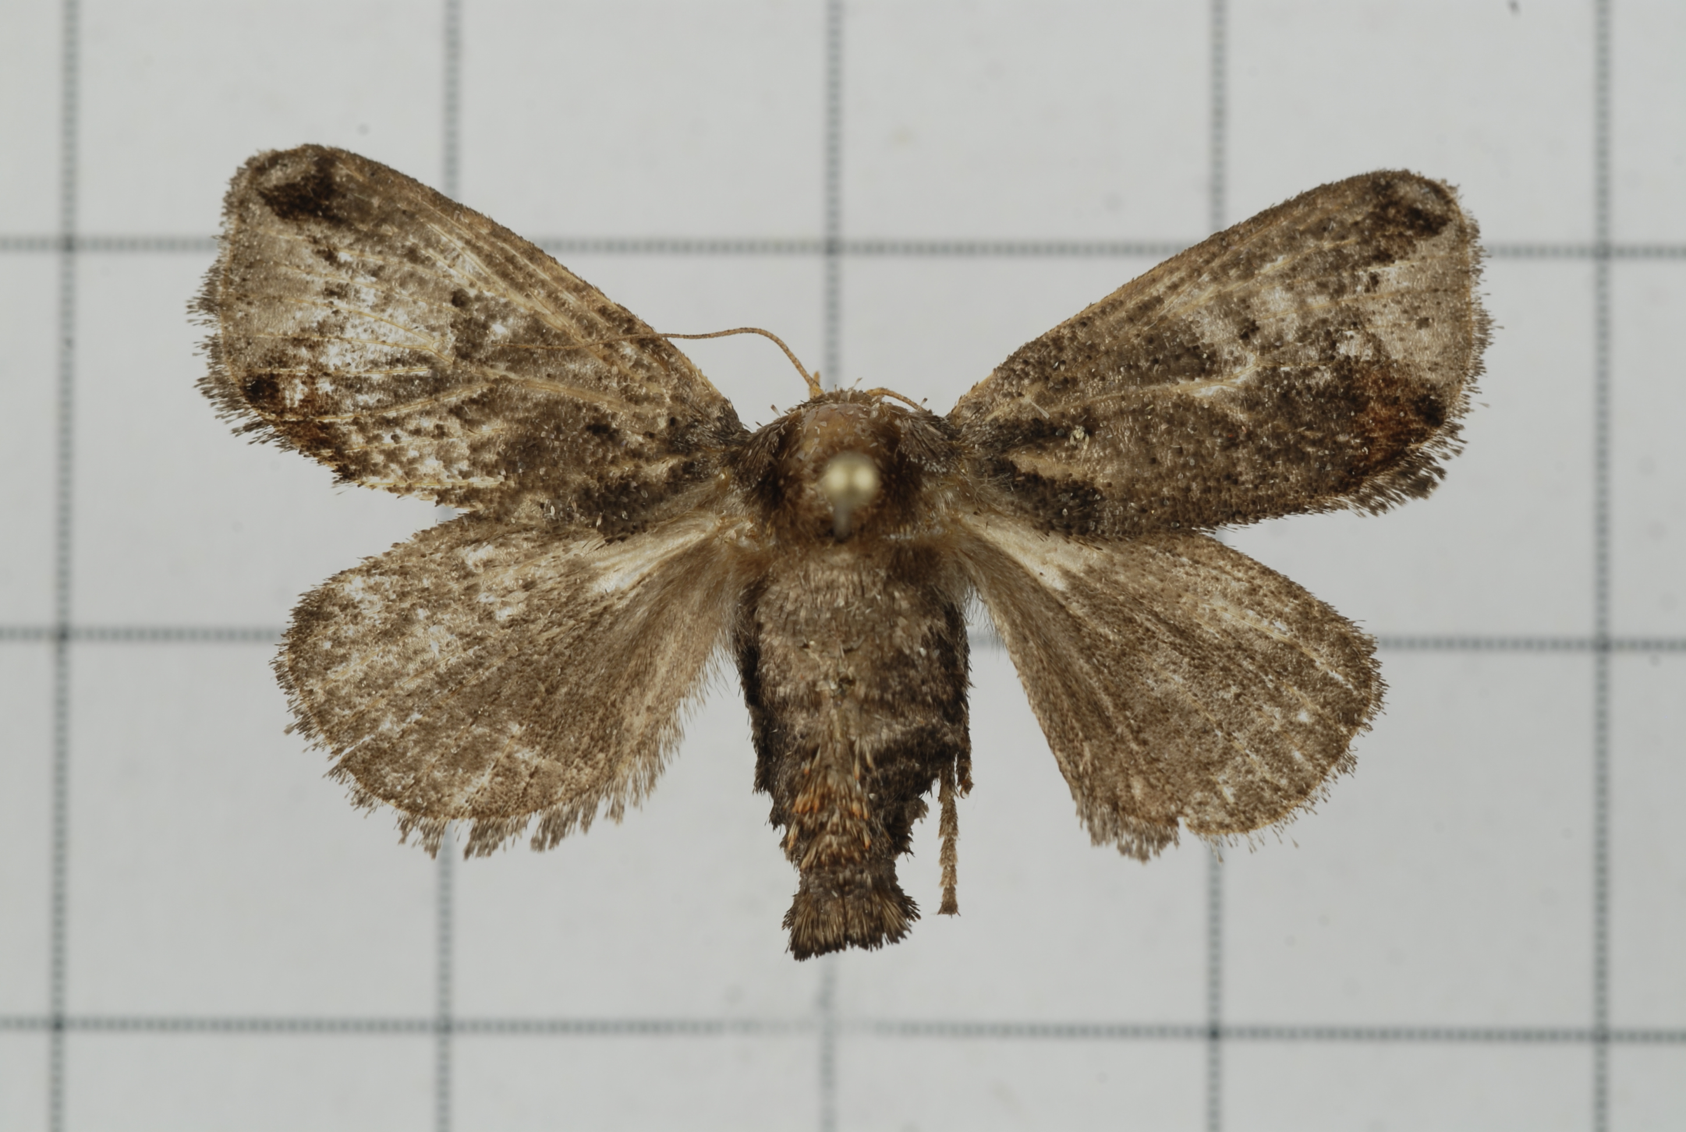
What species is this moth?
Belippa horrida
